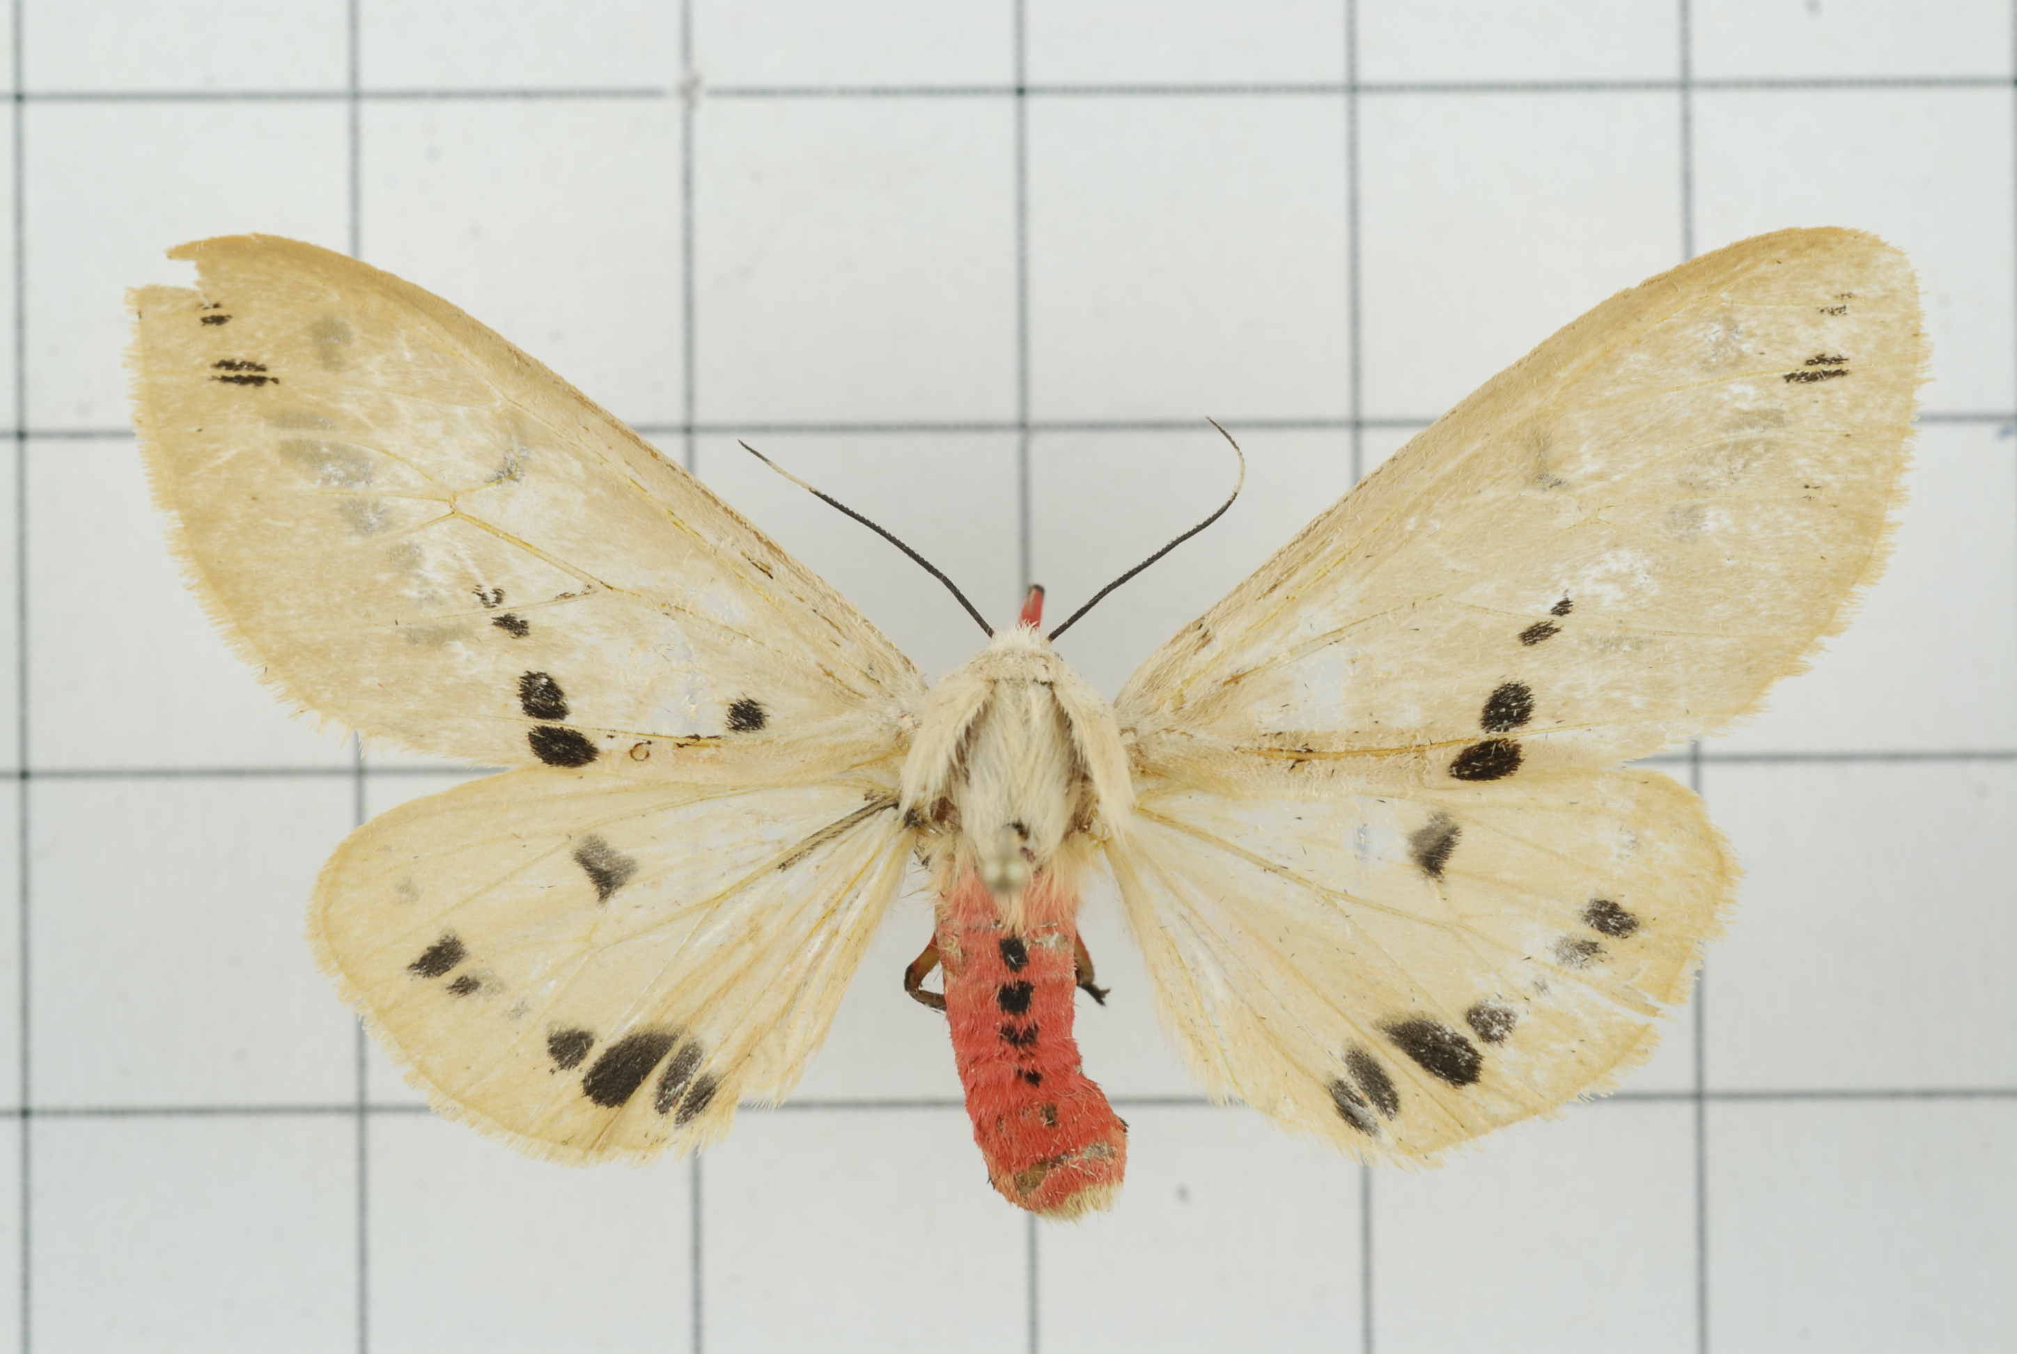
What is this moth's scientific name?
Spilarctia nydia werneri
